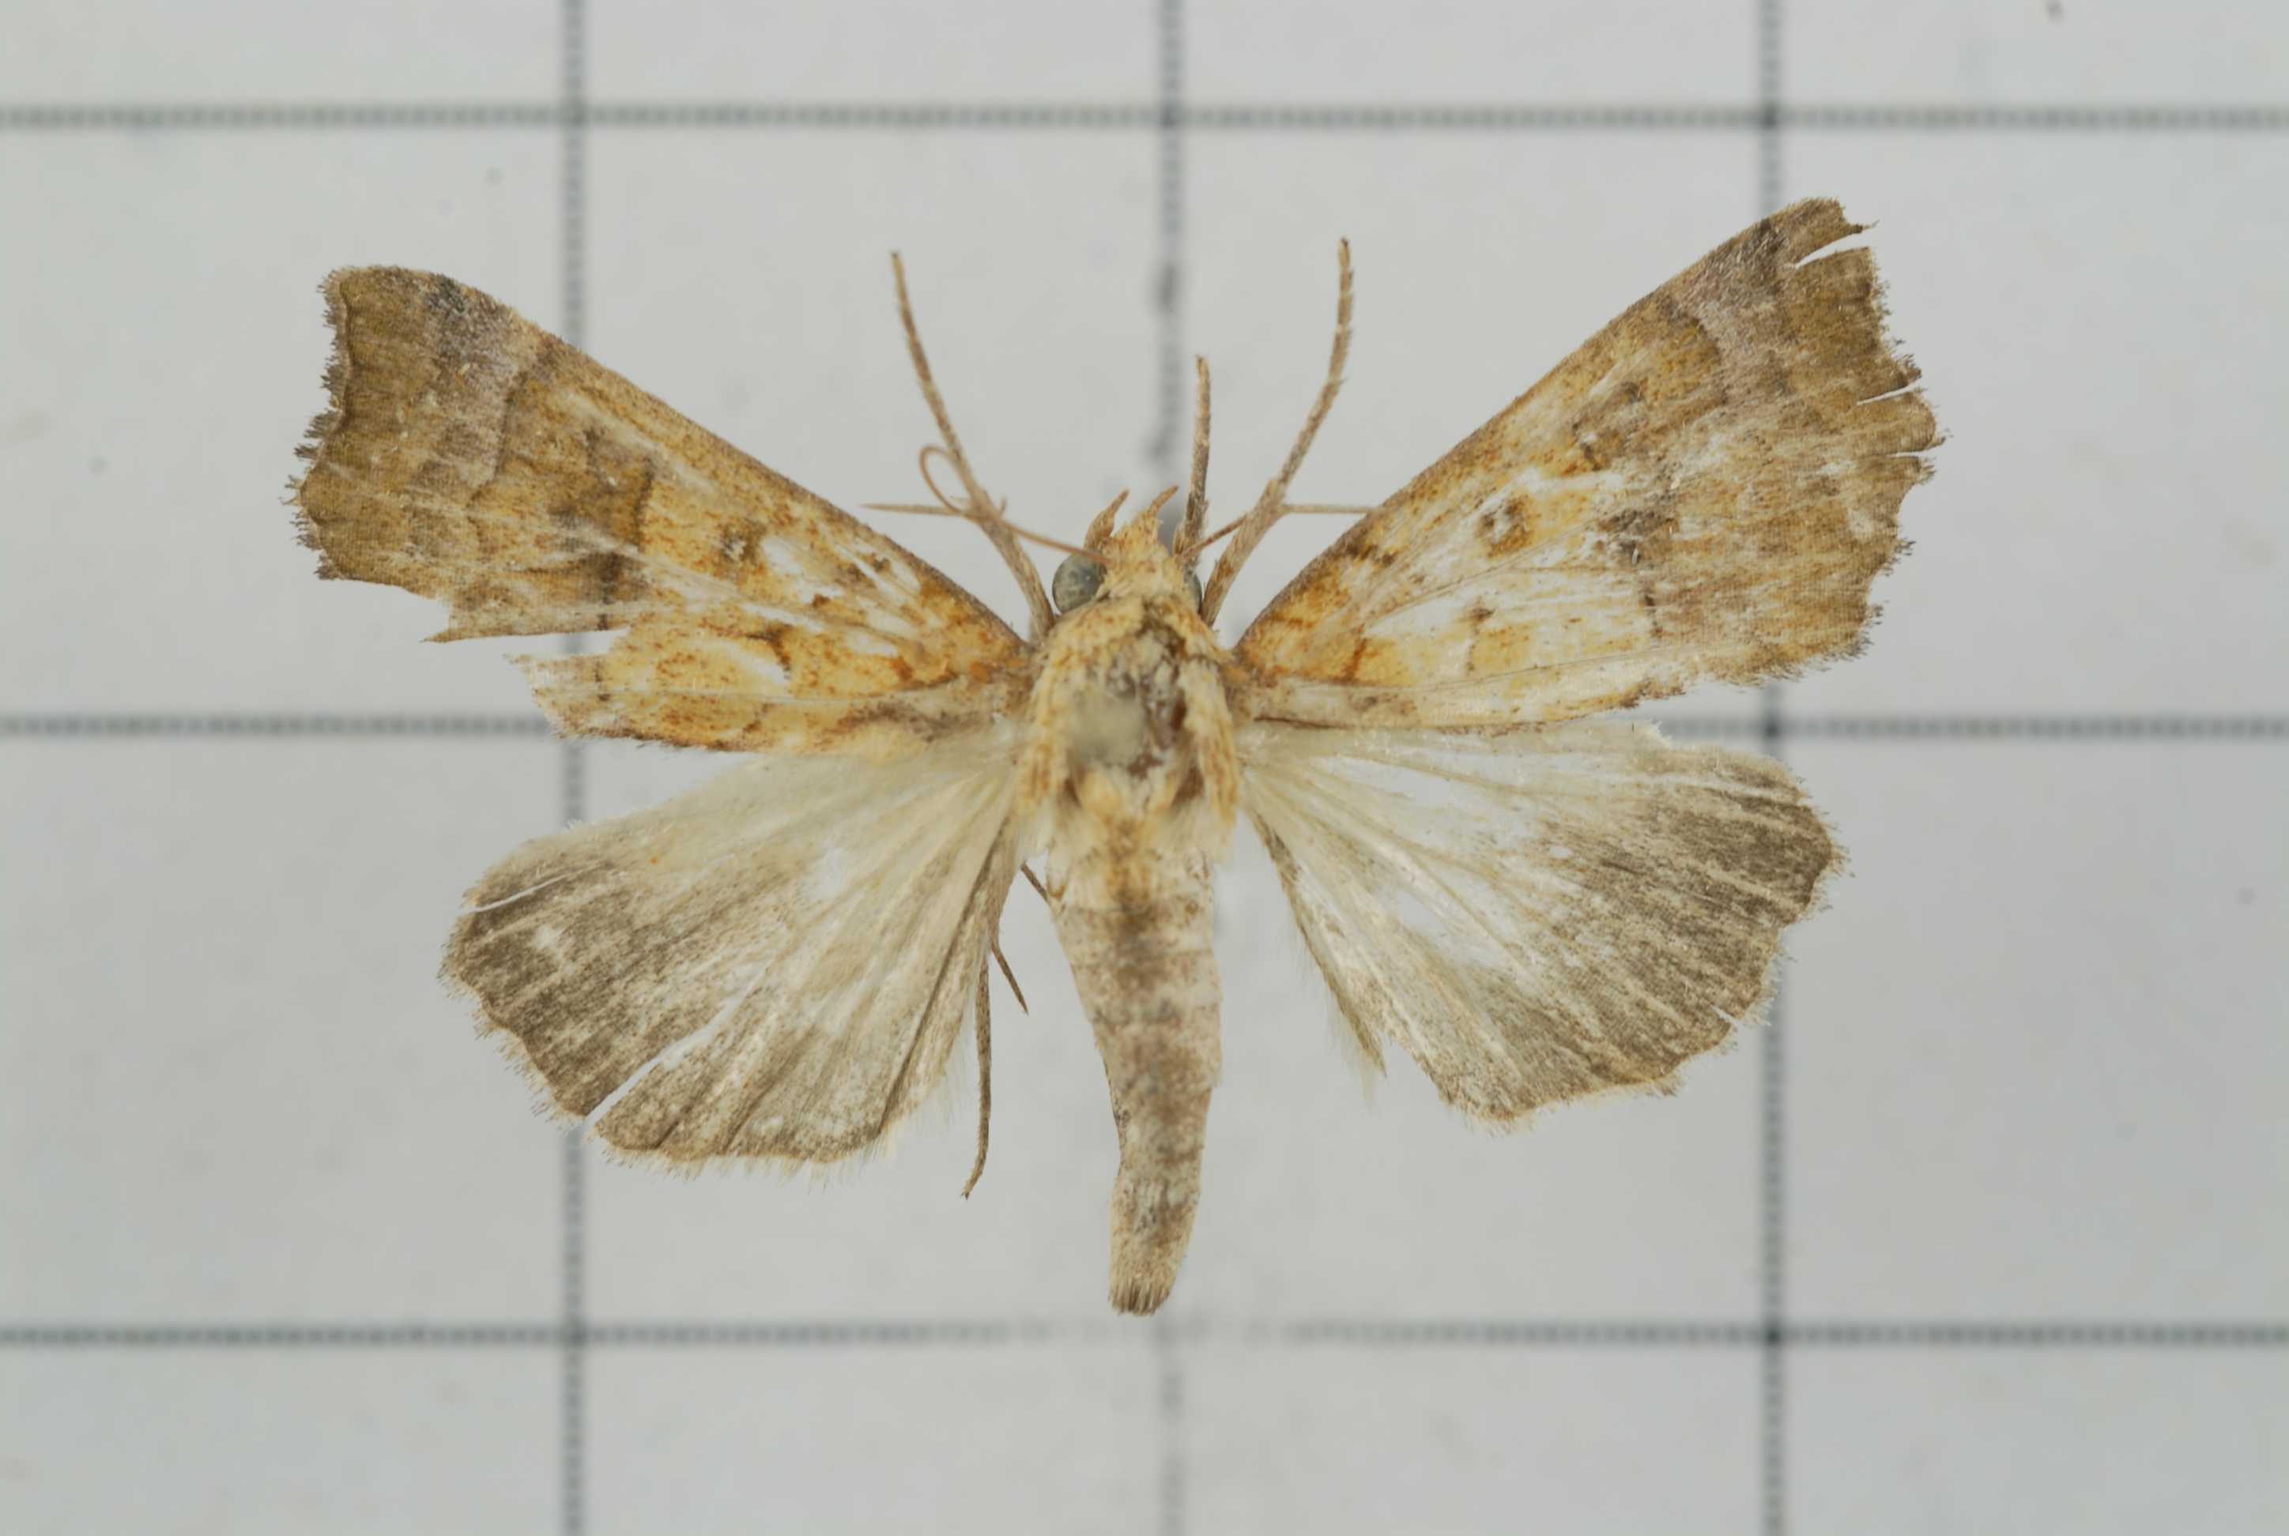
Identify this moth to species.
Cosmophila lyona
